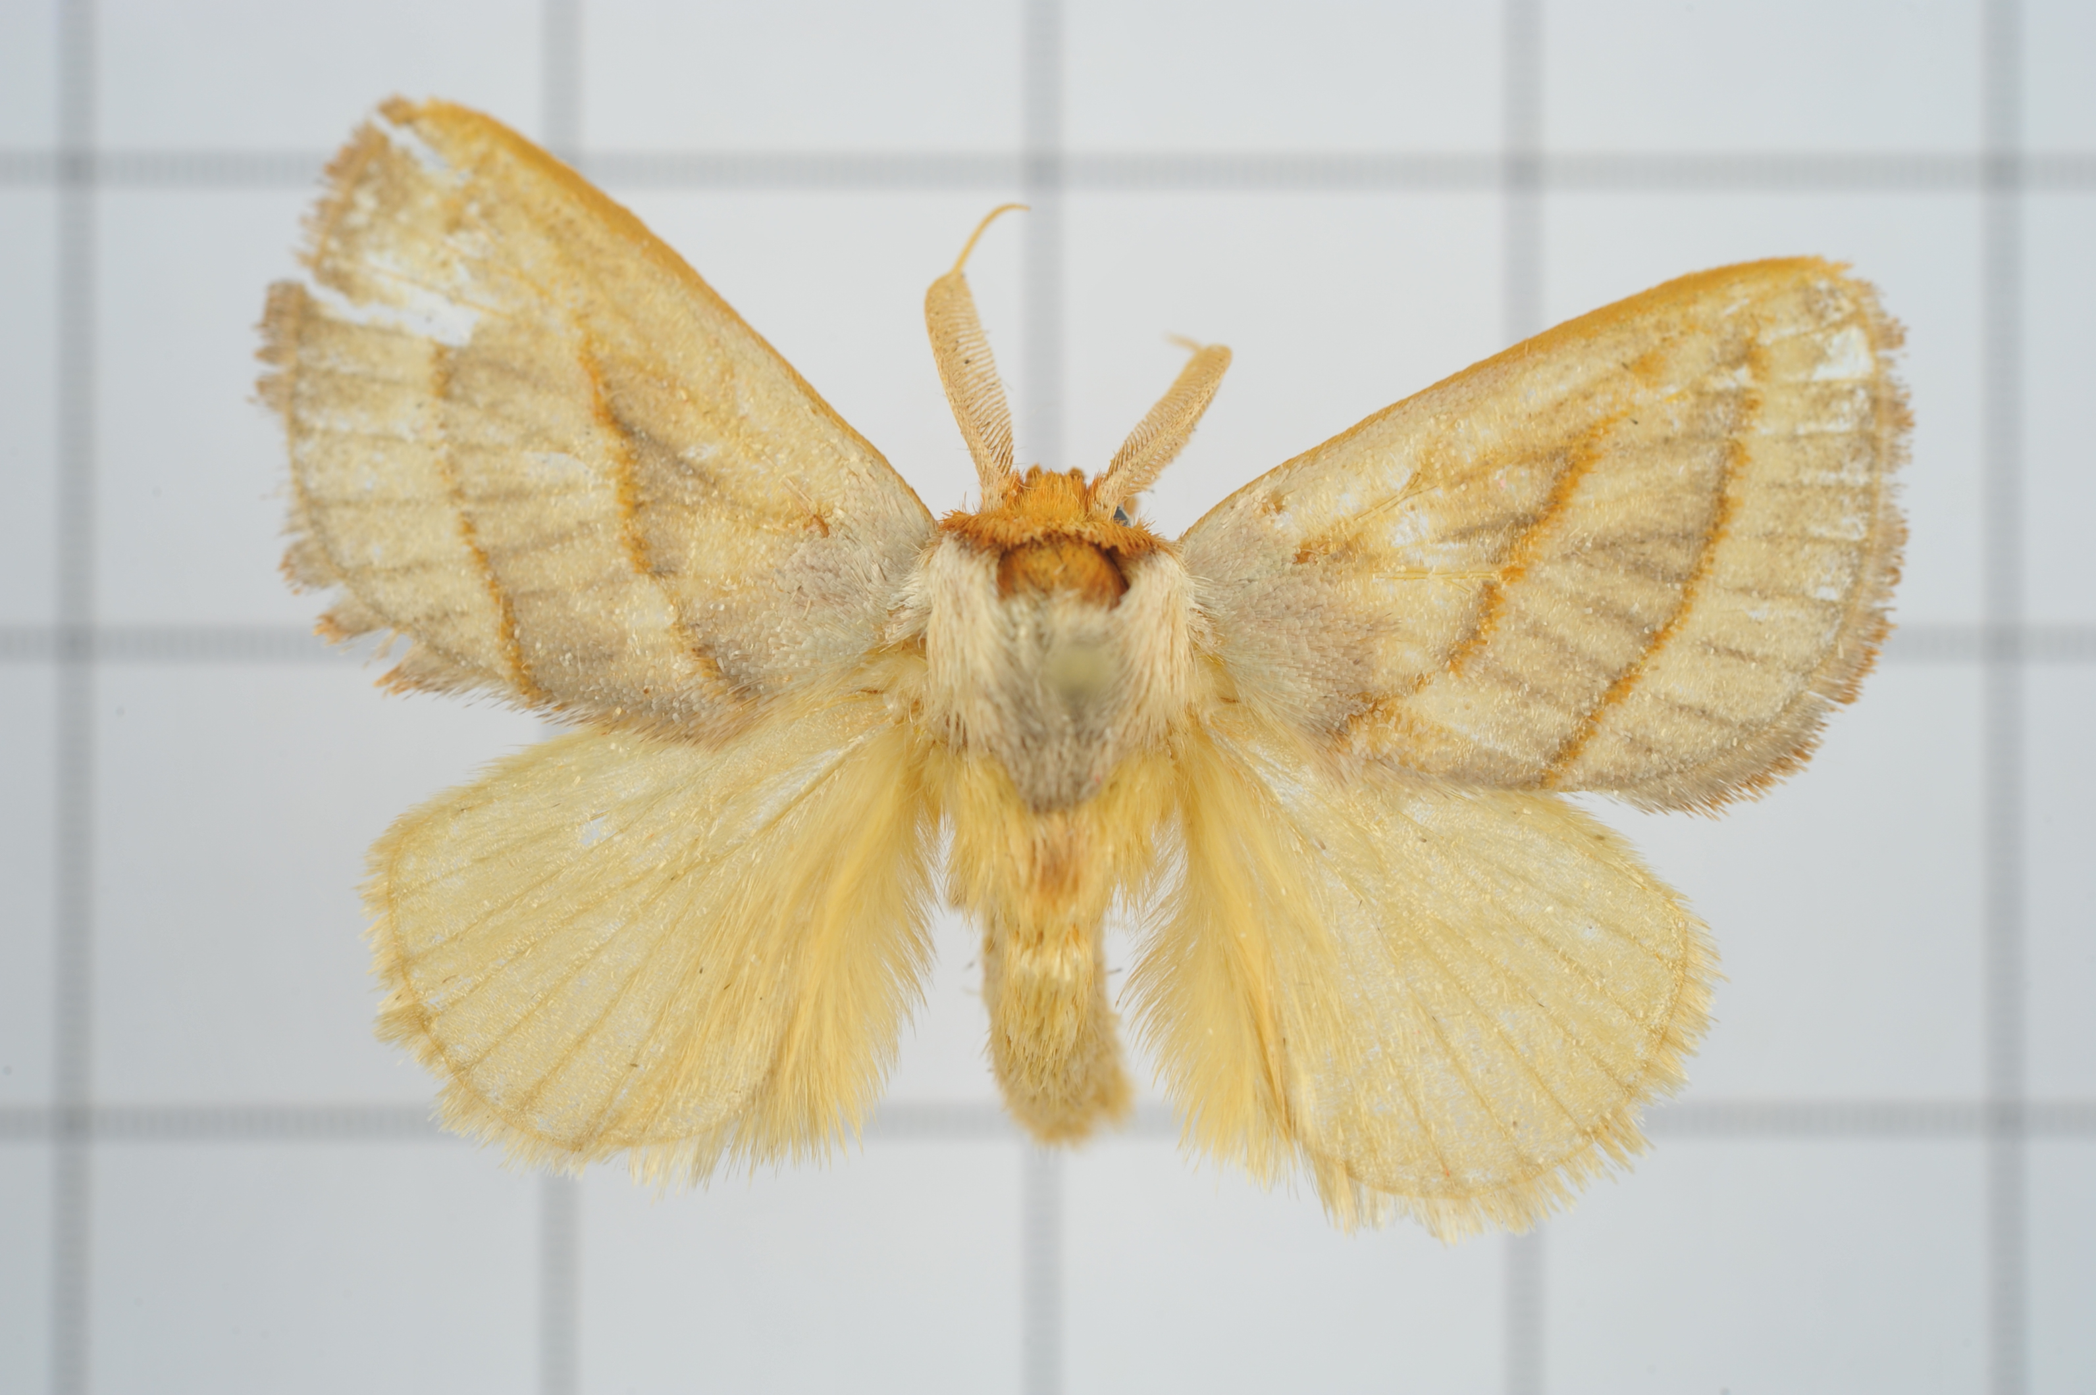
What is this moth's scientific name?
Cania heppneri
